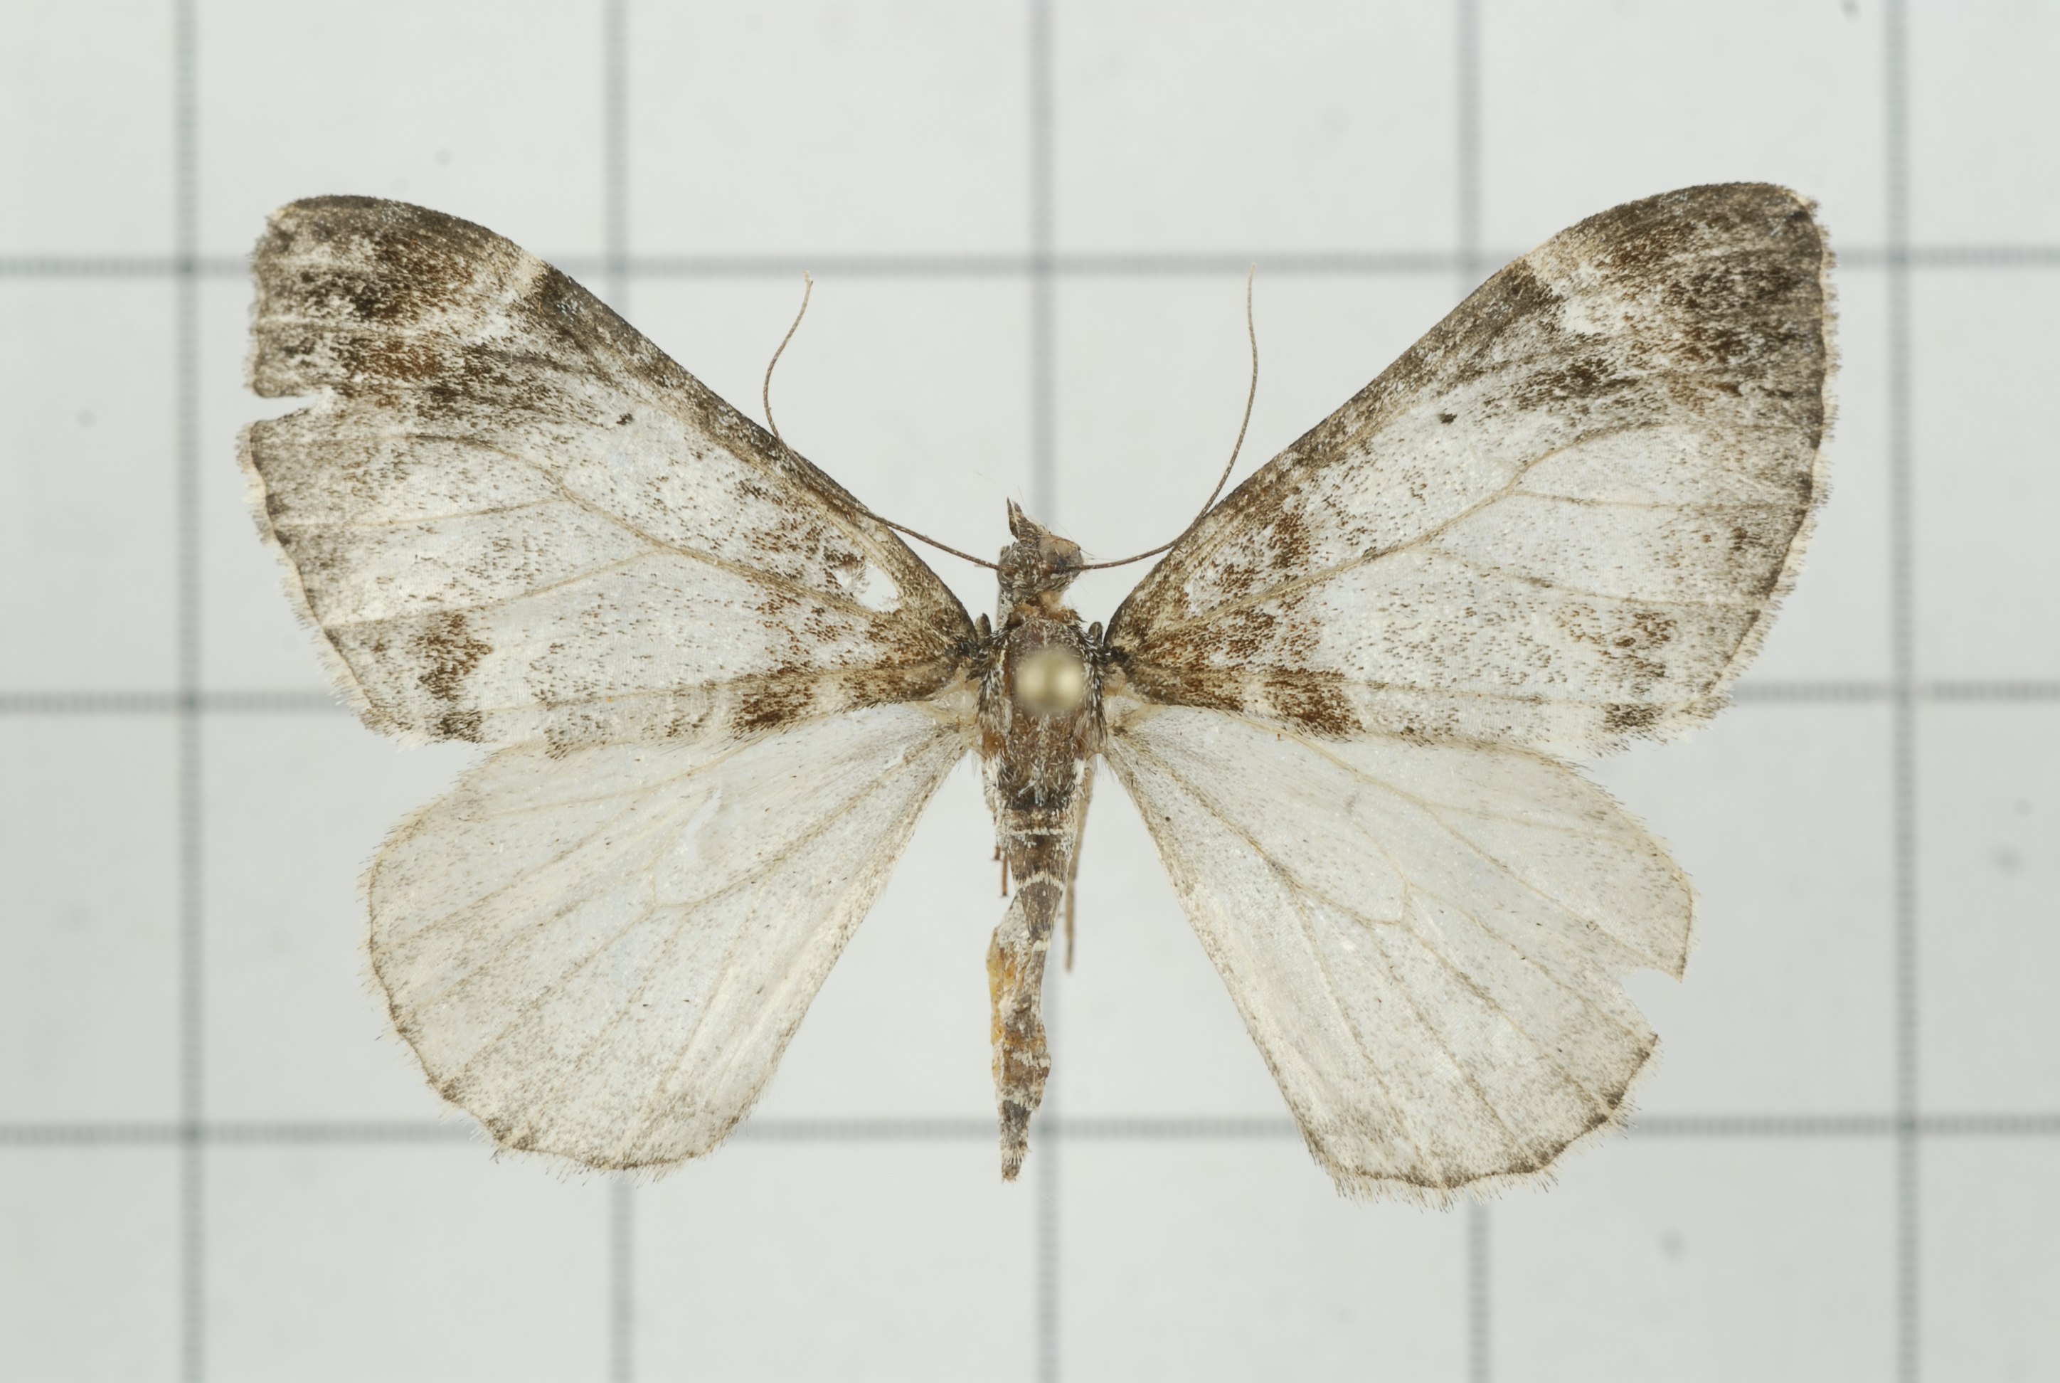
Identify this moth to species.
Dysstroma cinereata cinereata
